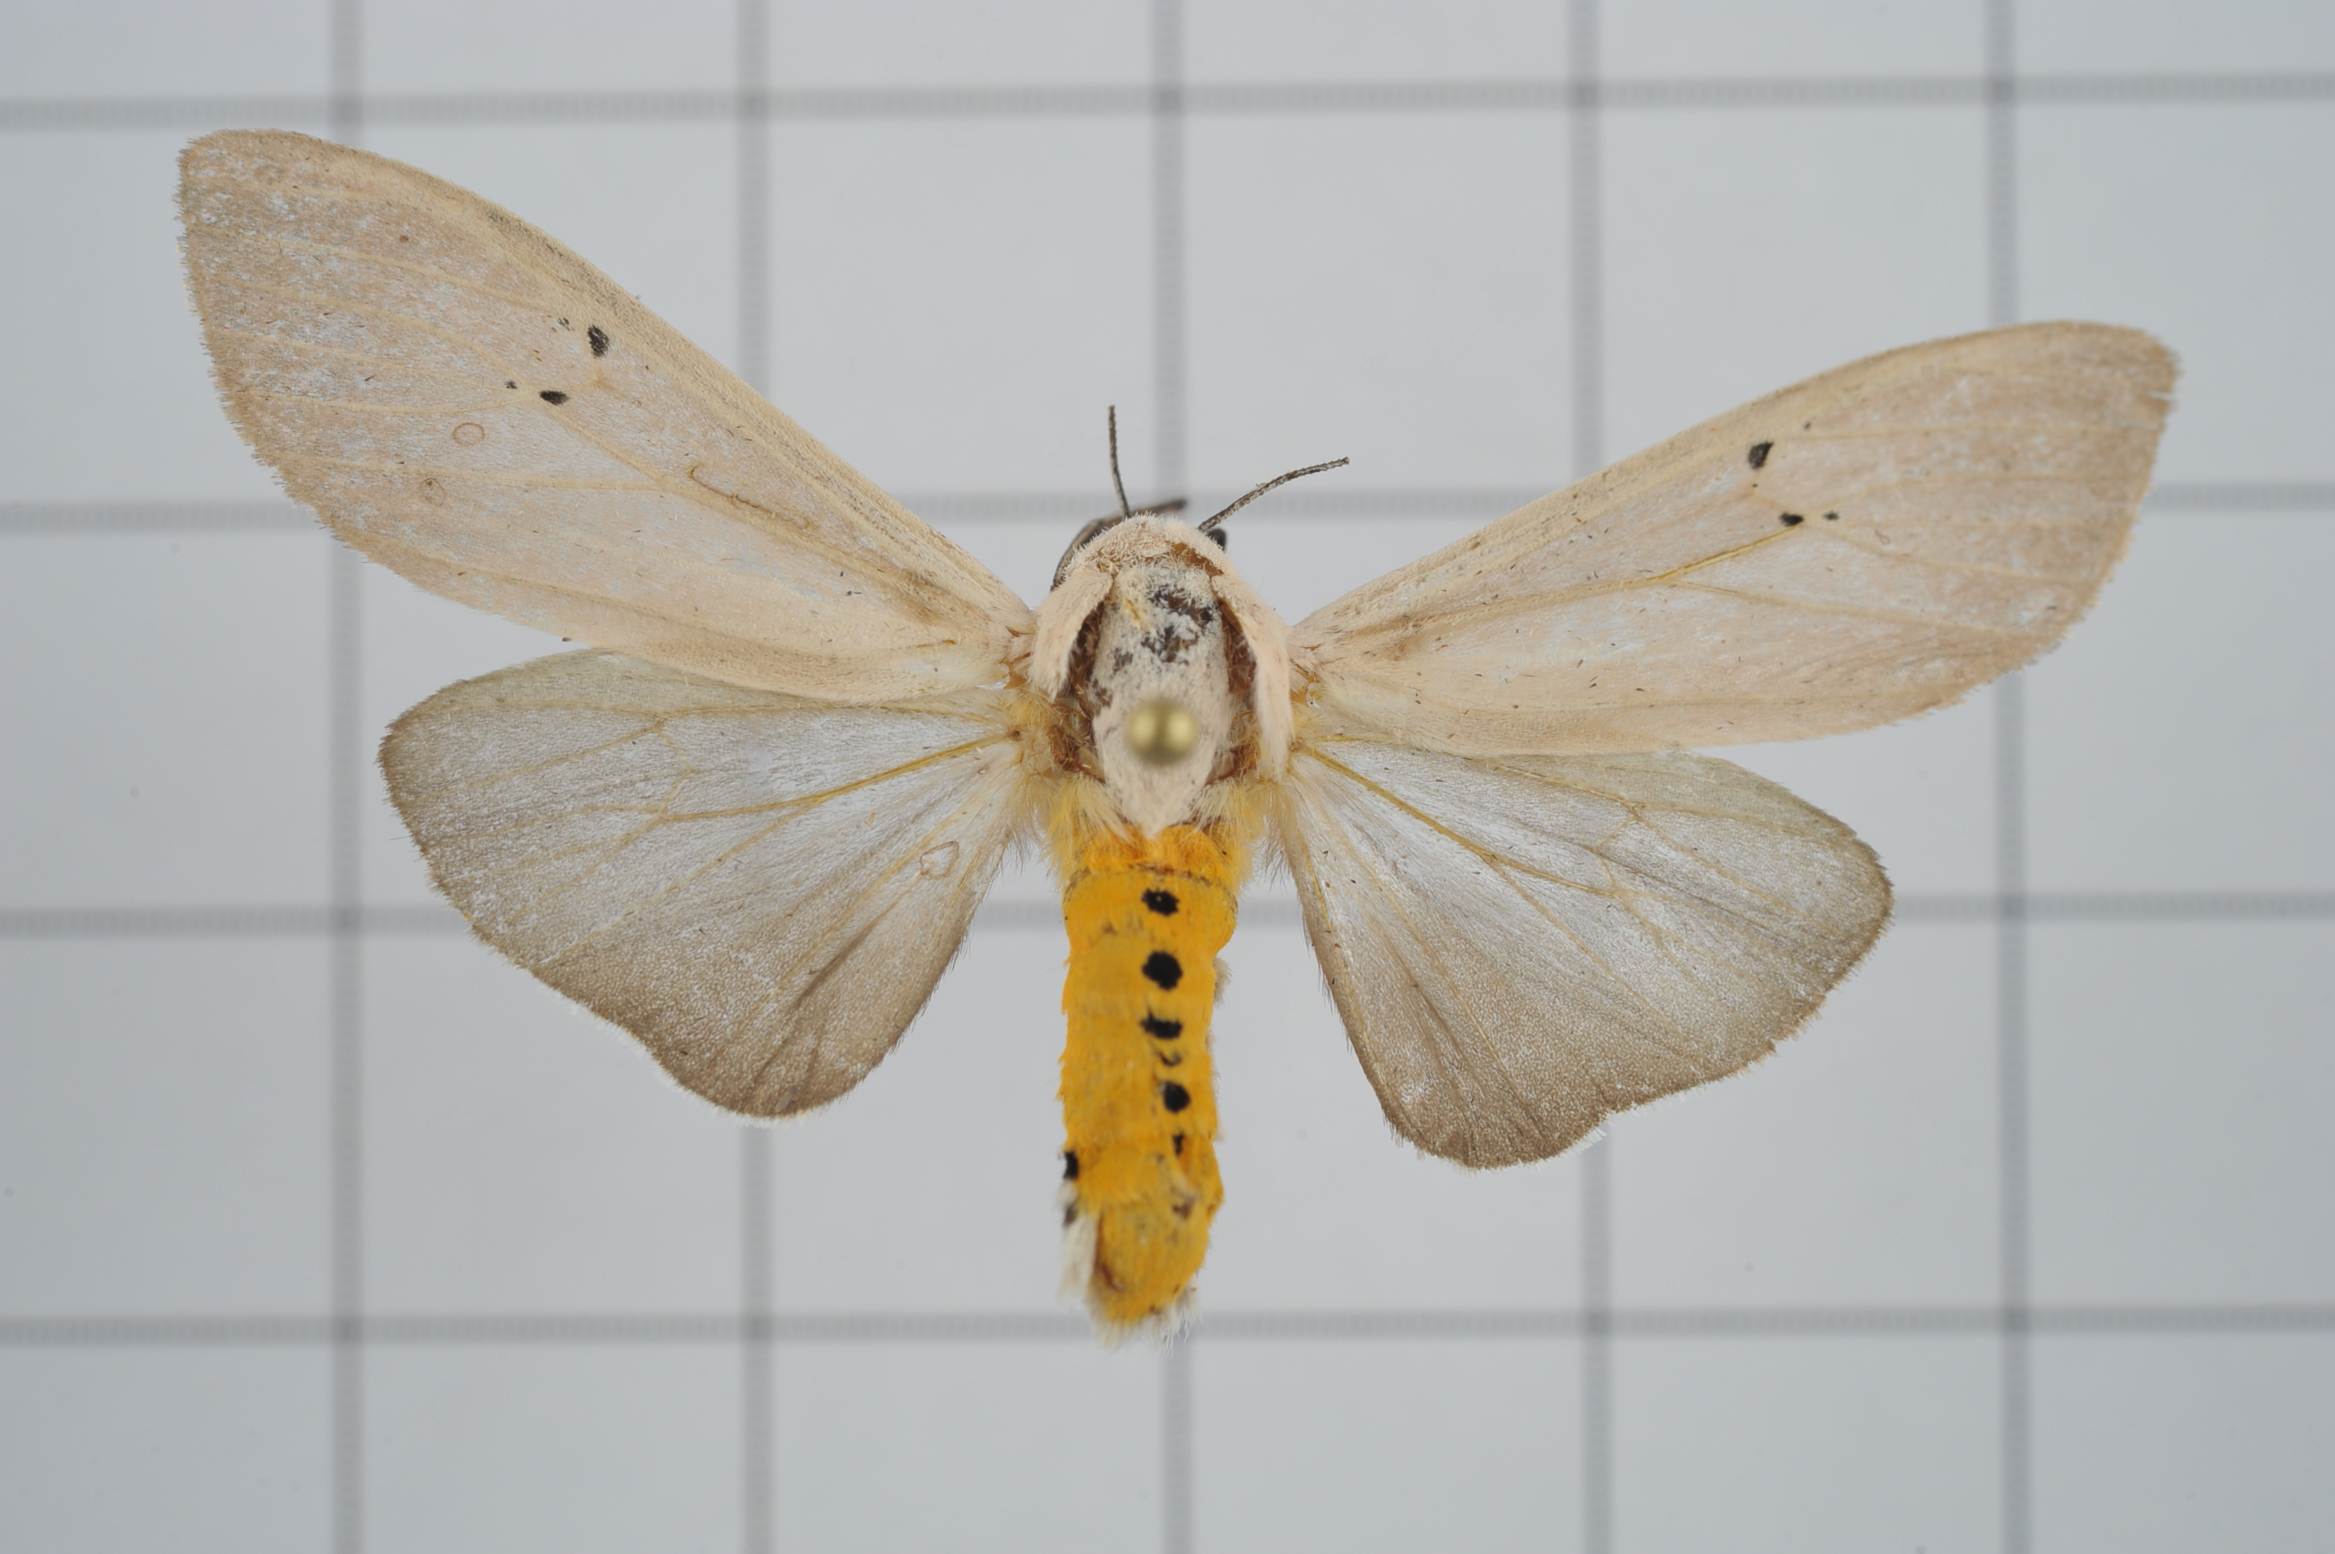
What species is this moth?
Creatonotos transiens koni
